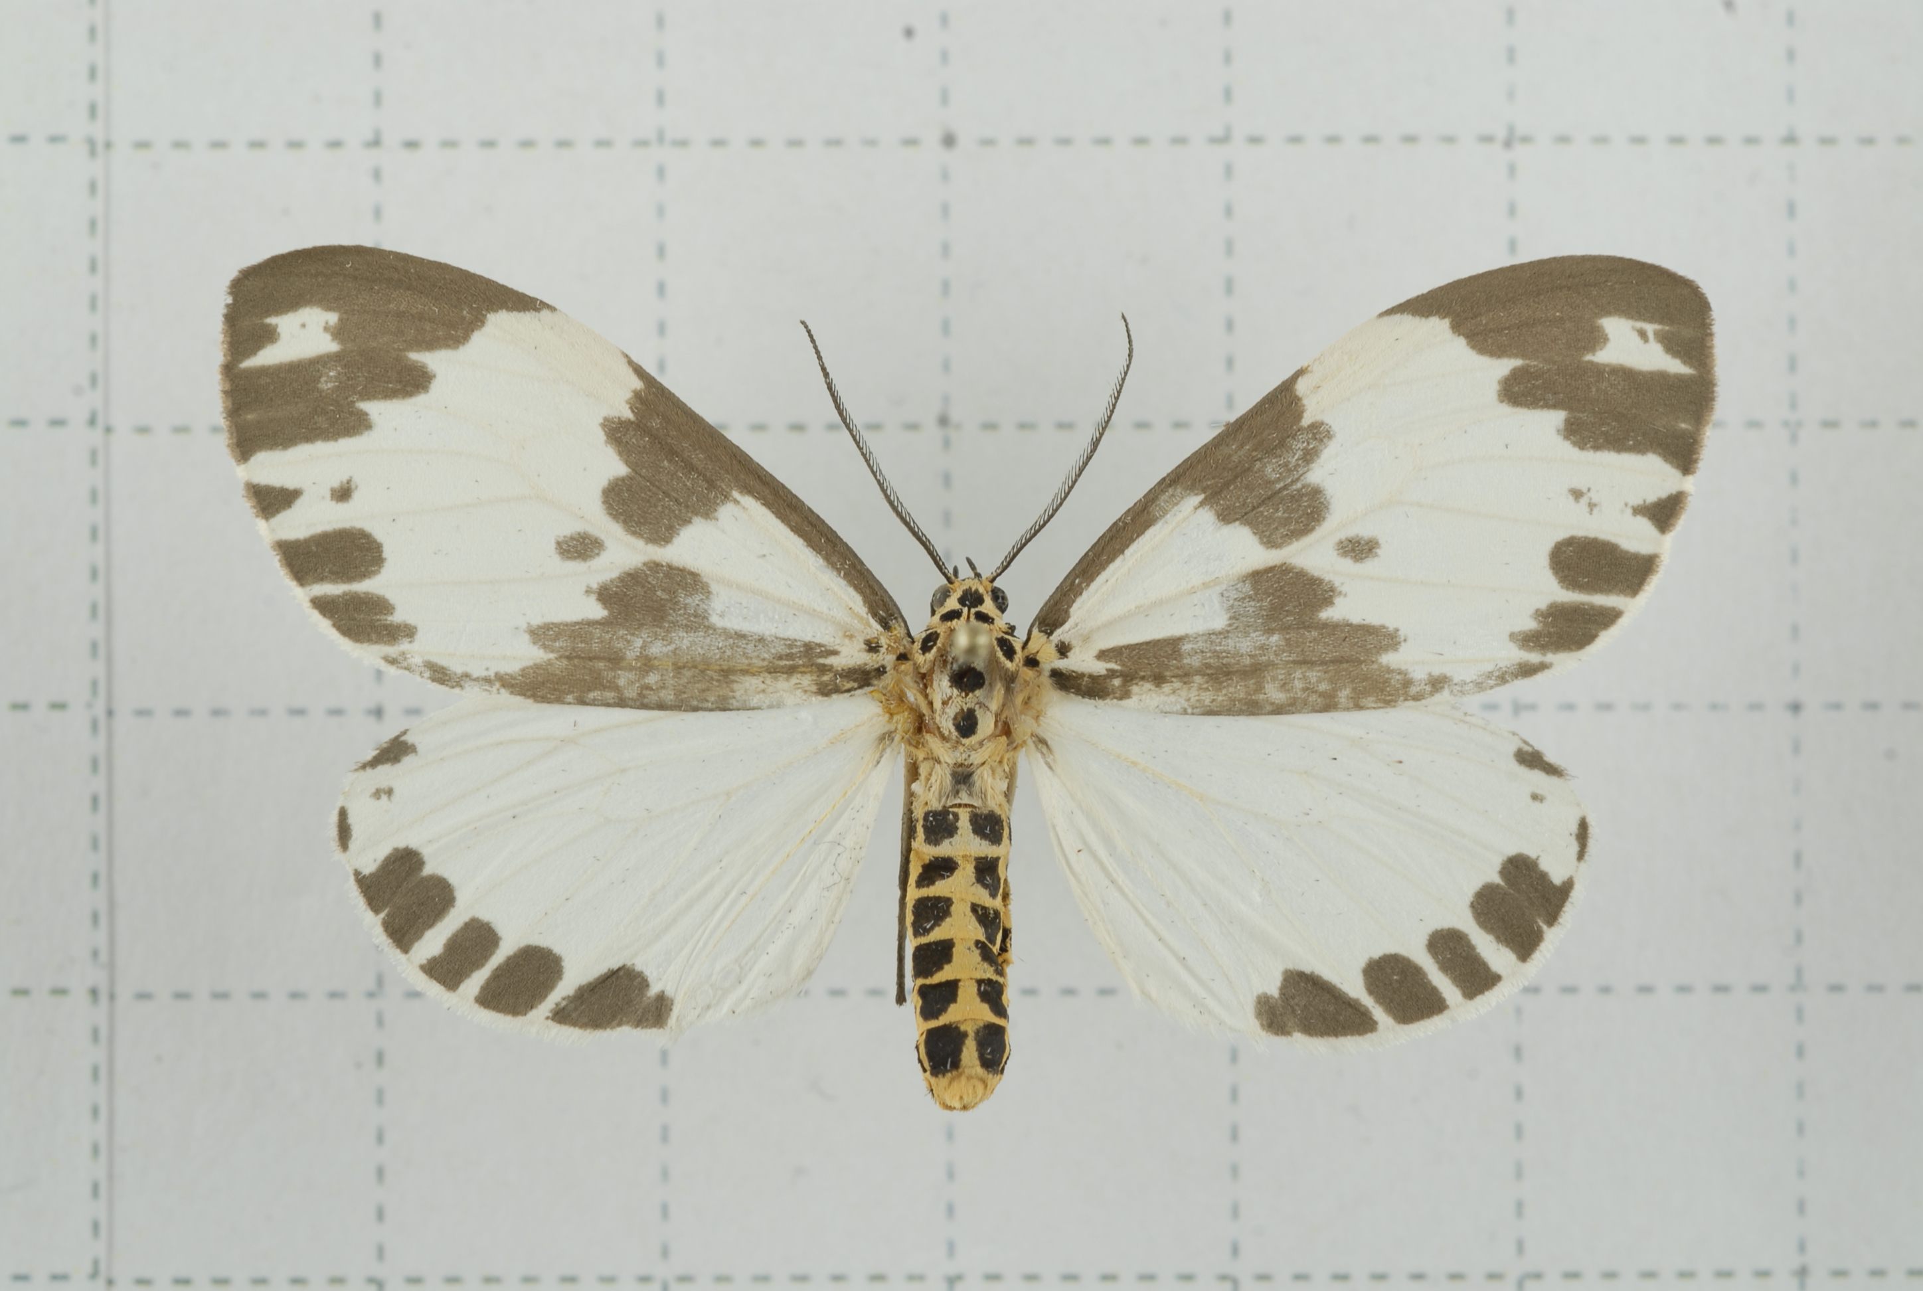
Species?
Nyctemera carissima formosana
